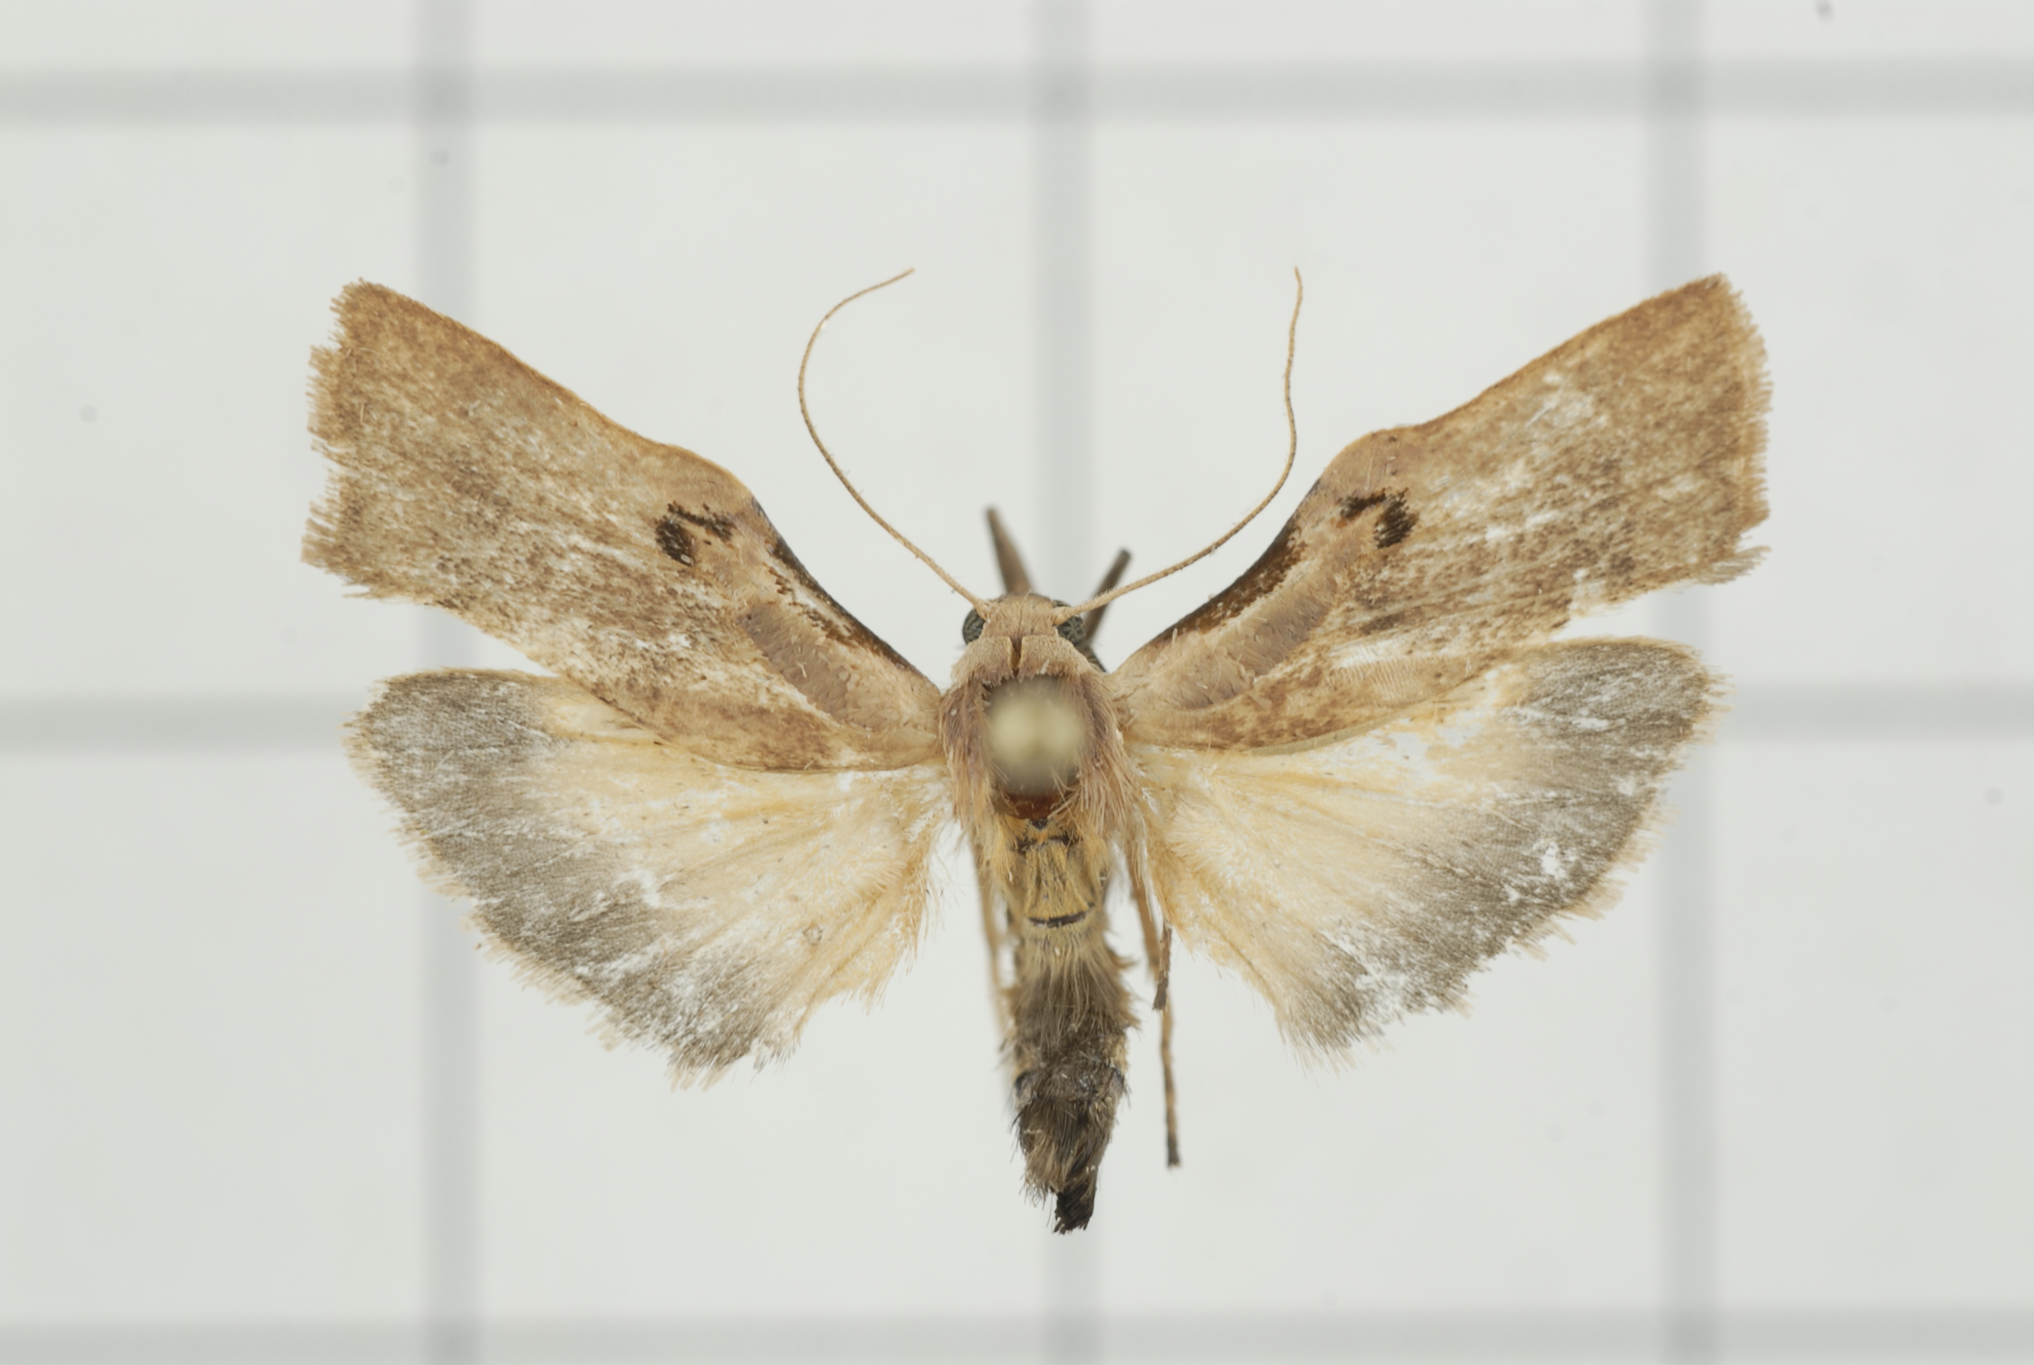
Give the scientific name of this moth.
Teulisna tumida
